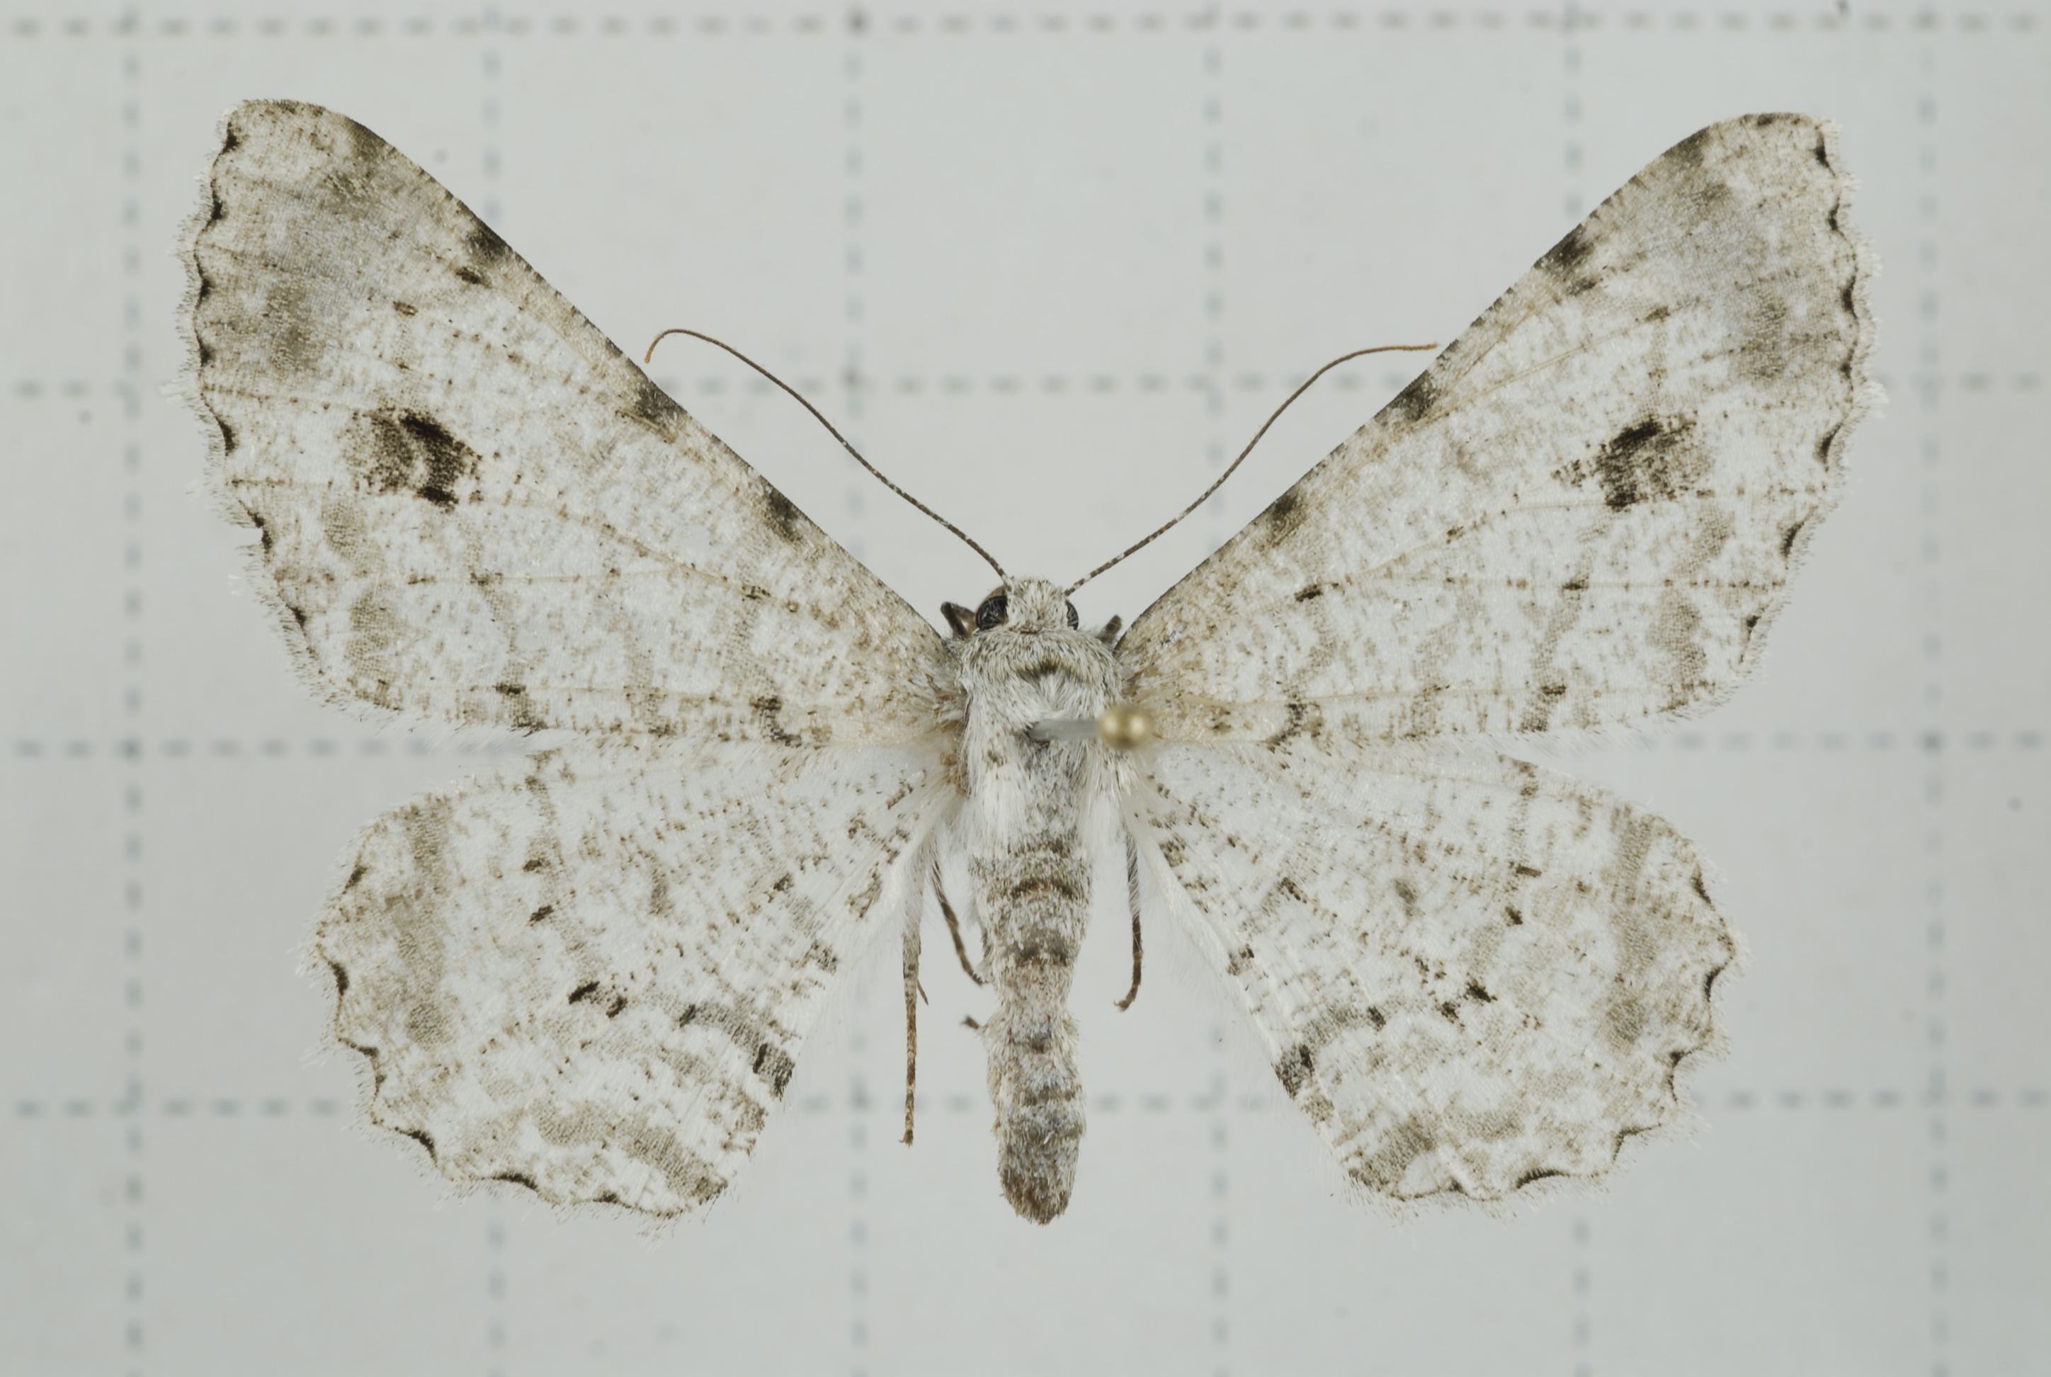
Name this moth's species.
Lassaba parvalbidaria parvalbidaria
